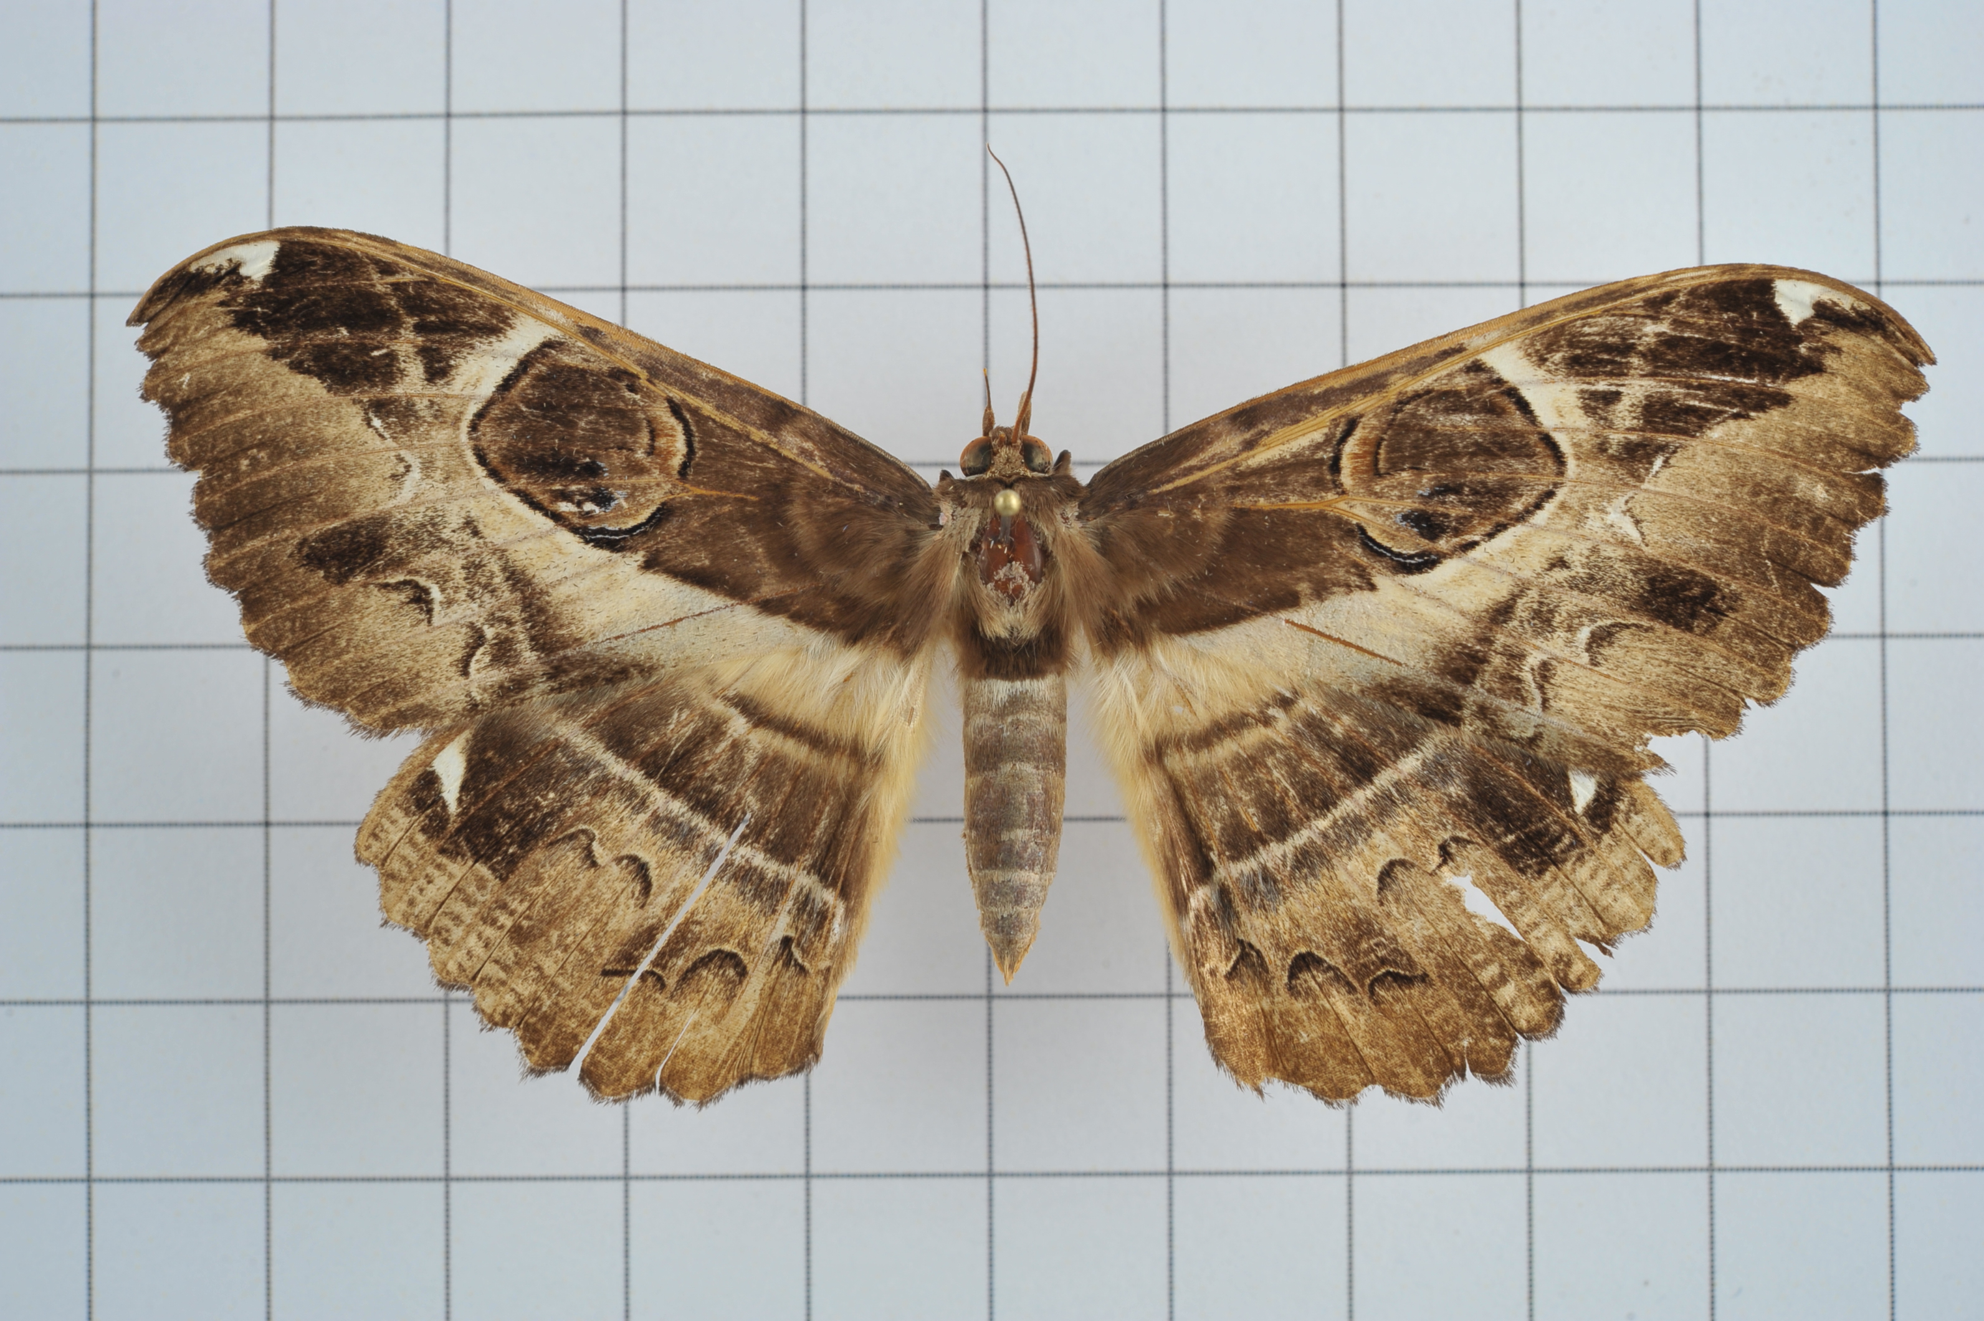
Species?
Erebus ephesperis
